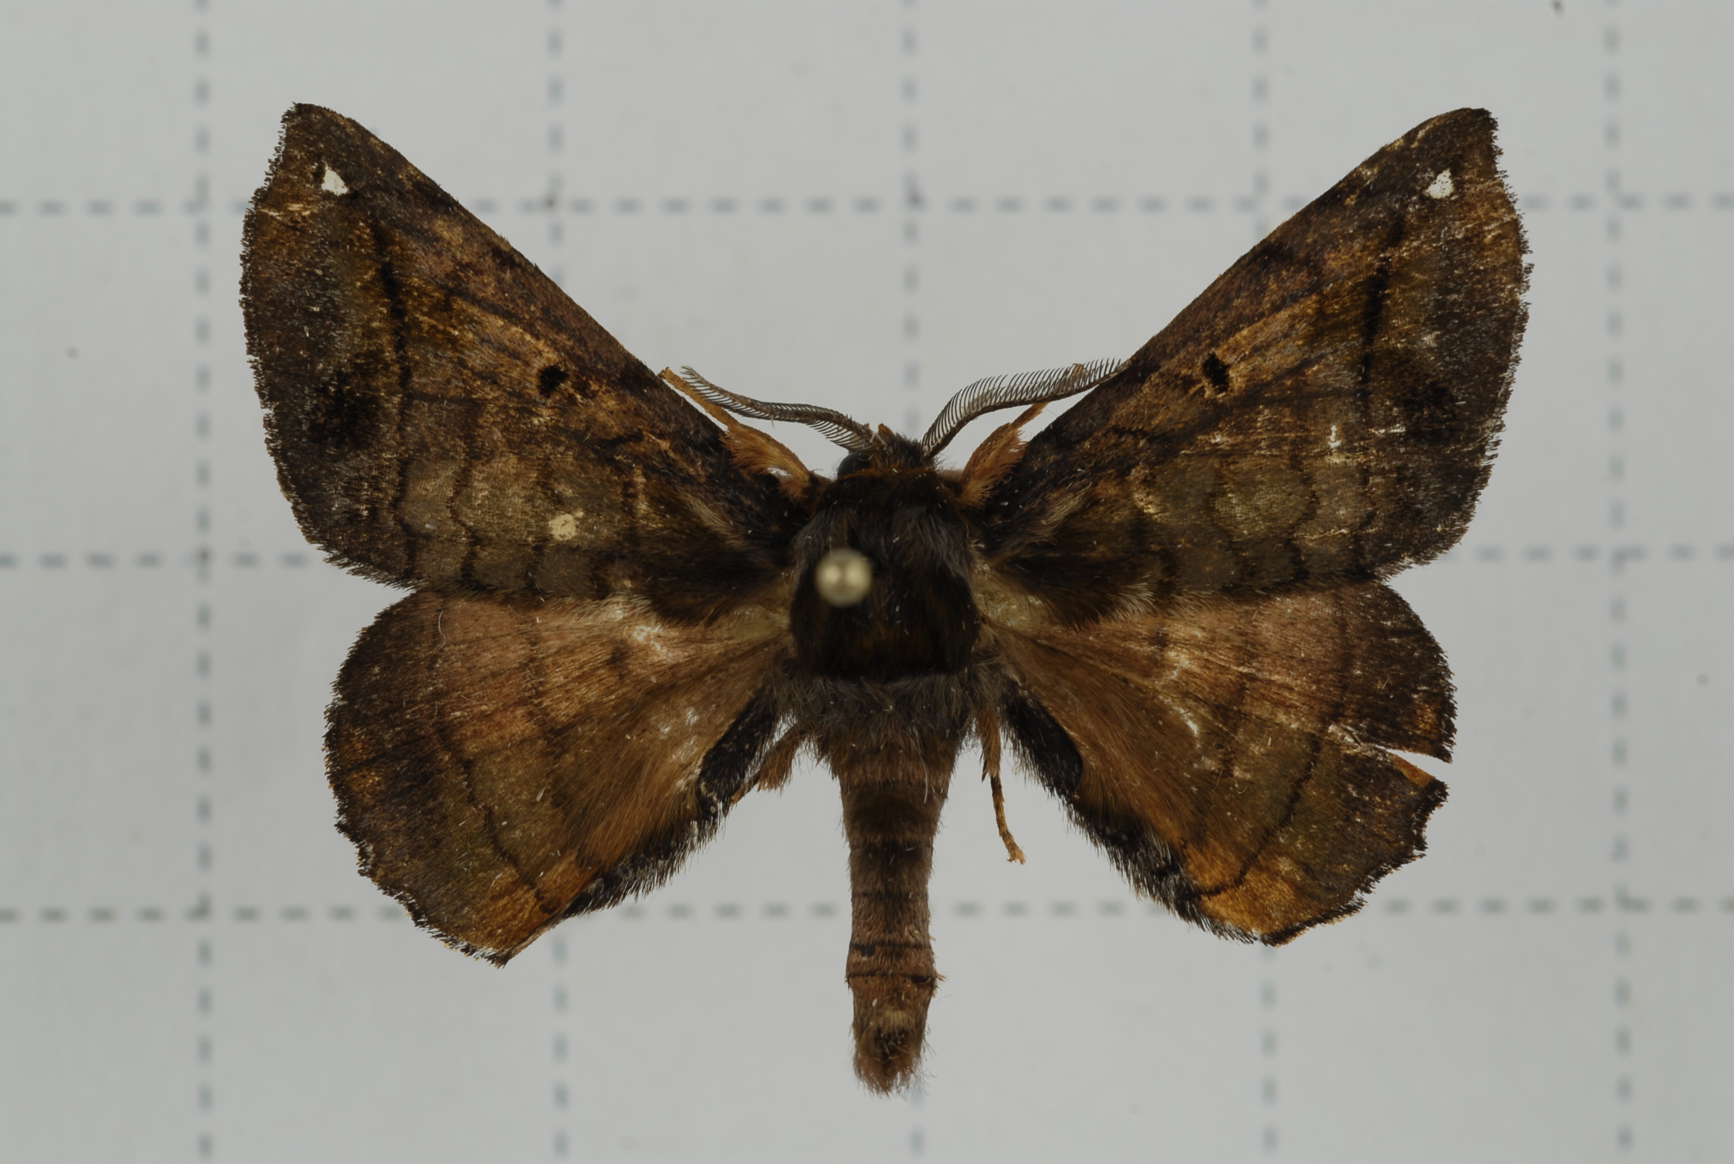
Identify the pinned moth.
Prismosticta fenestrata
